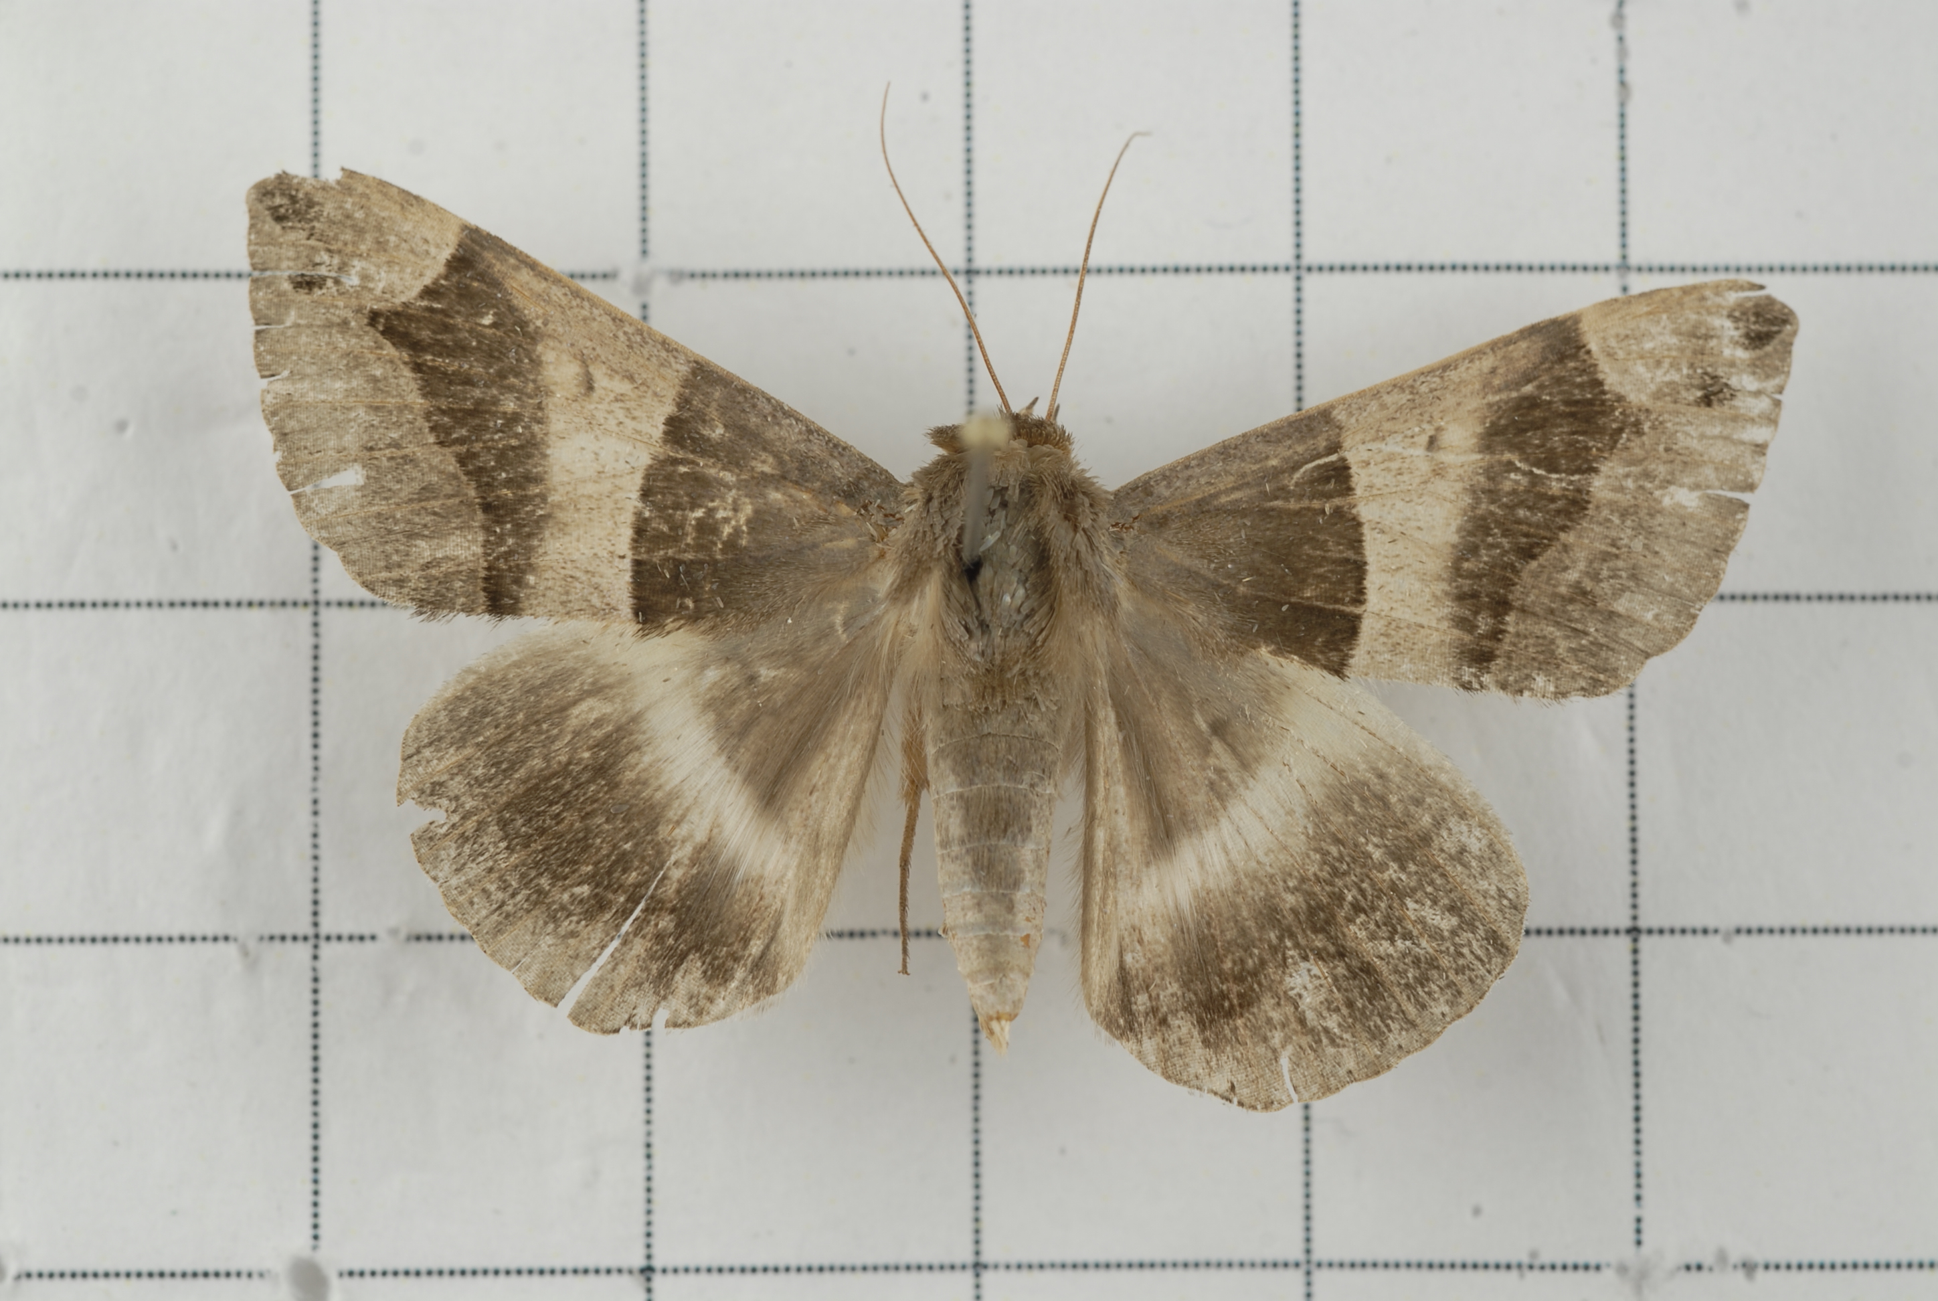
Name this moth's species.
Parallelia stuposa
